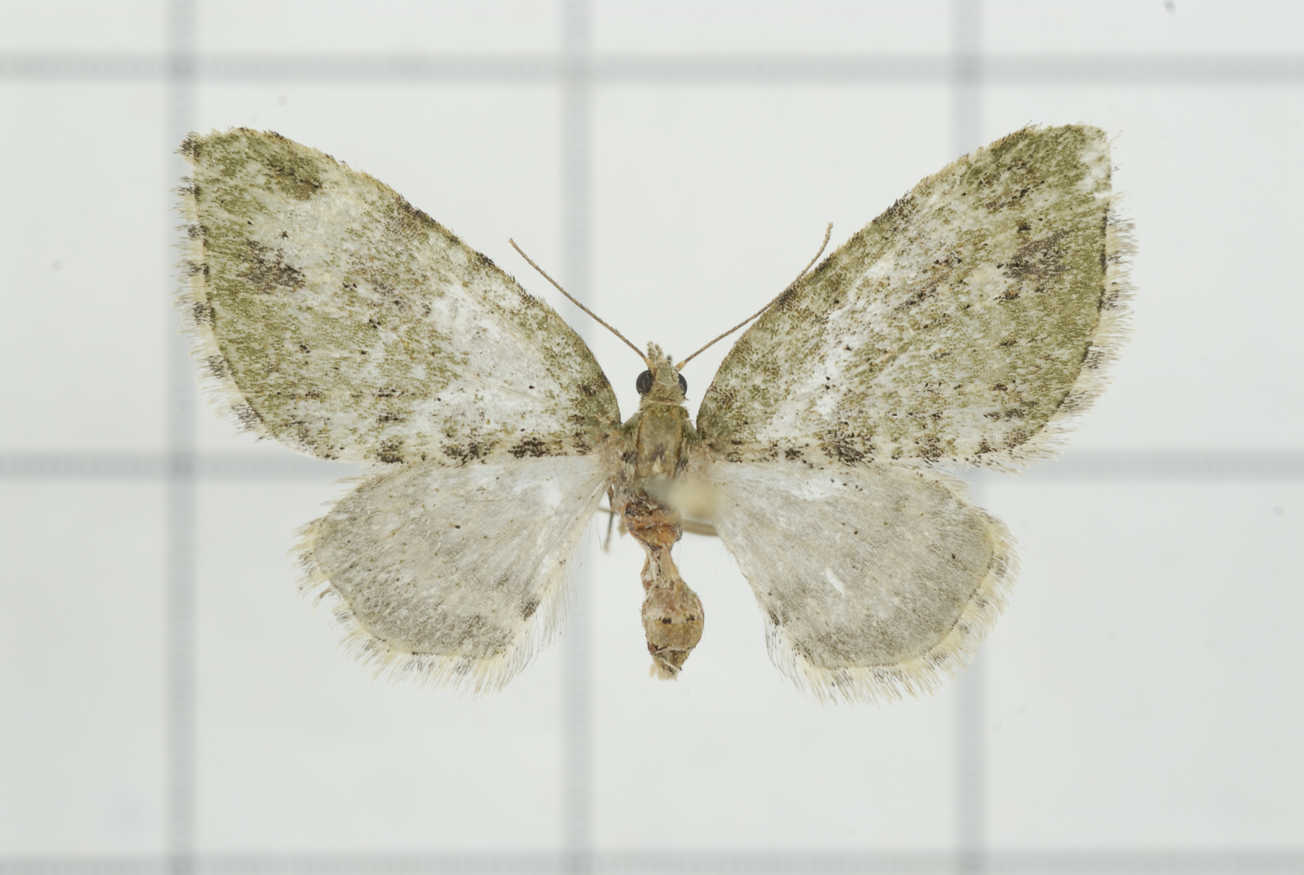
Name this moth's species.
Chloroclystis blanda
